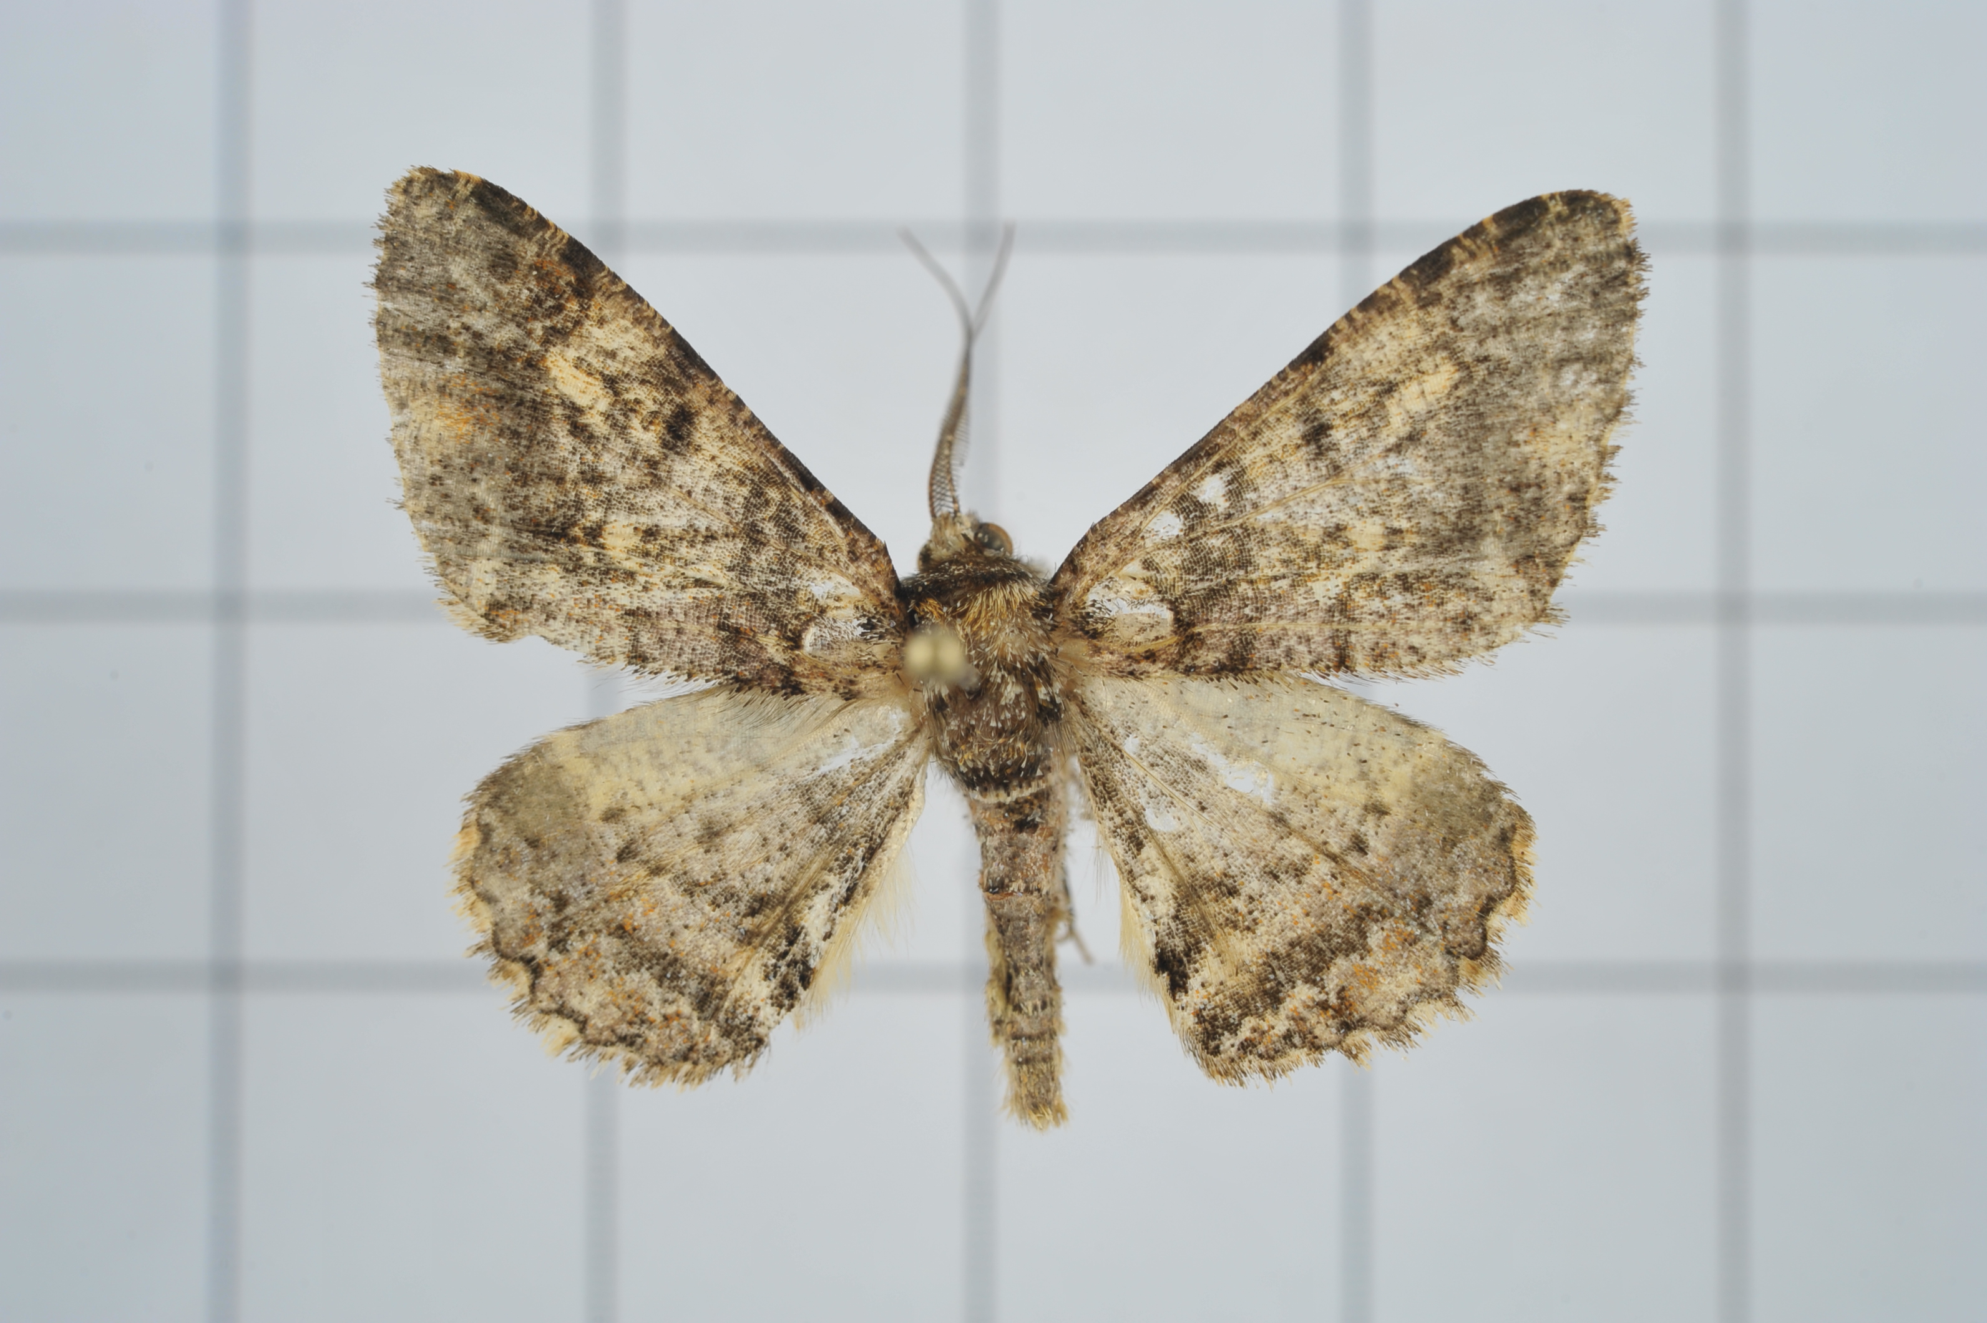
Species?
Alcis taiwanovariegata
